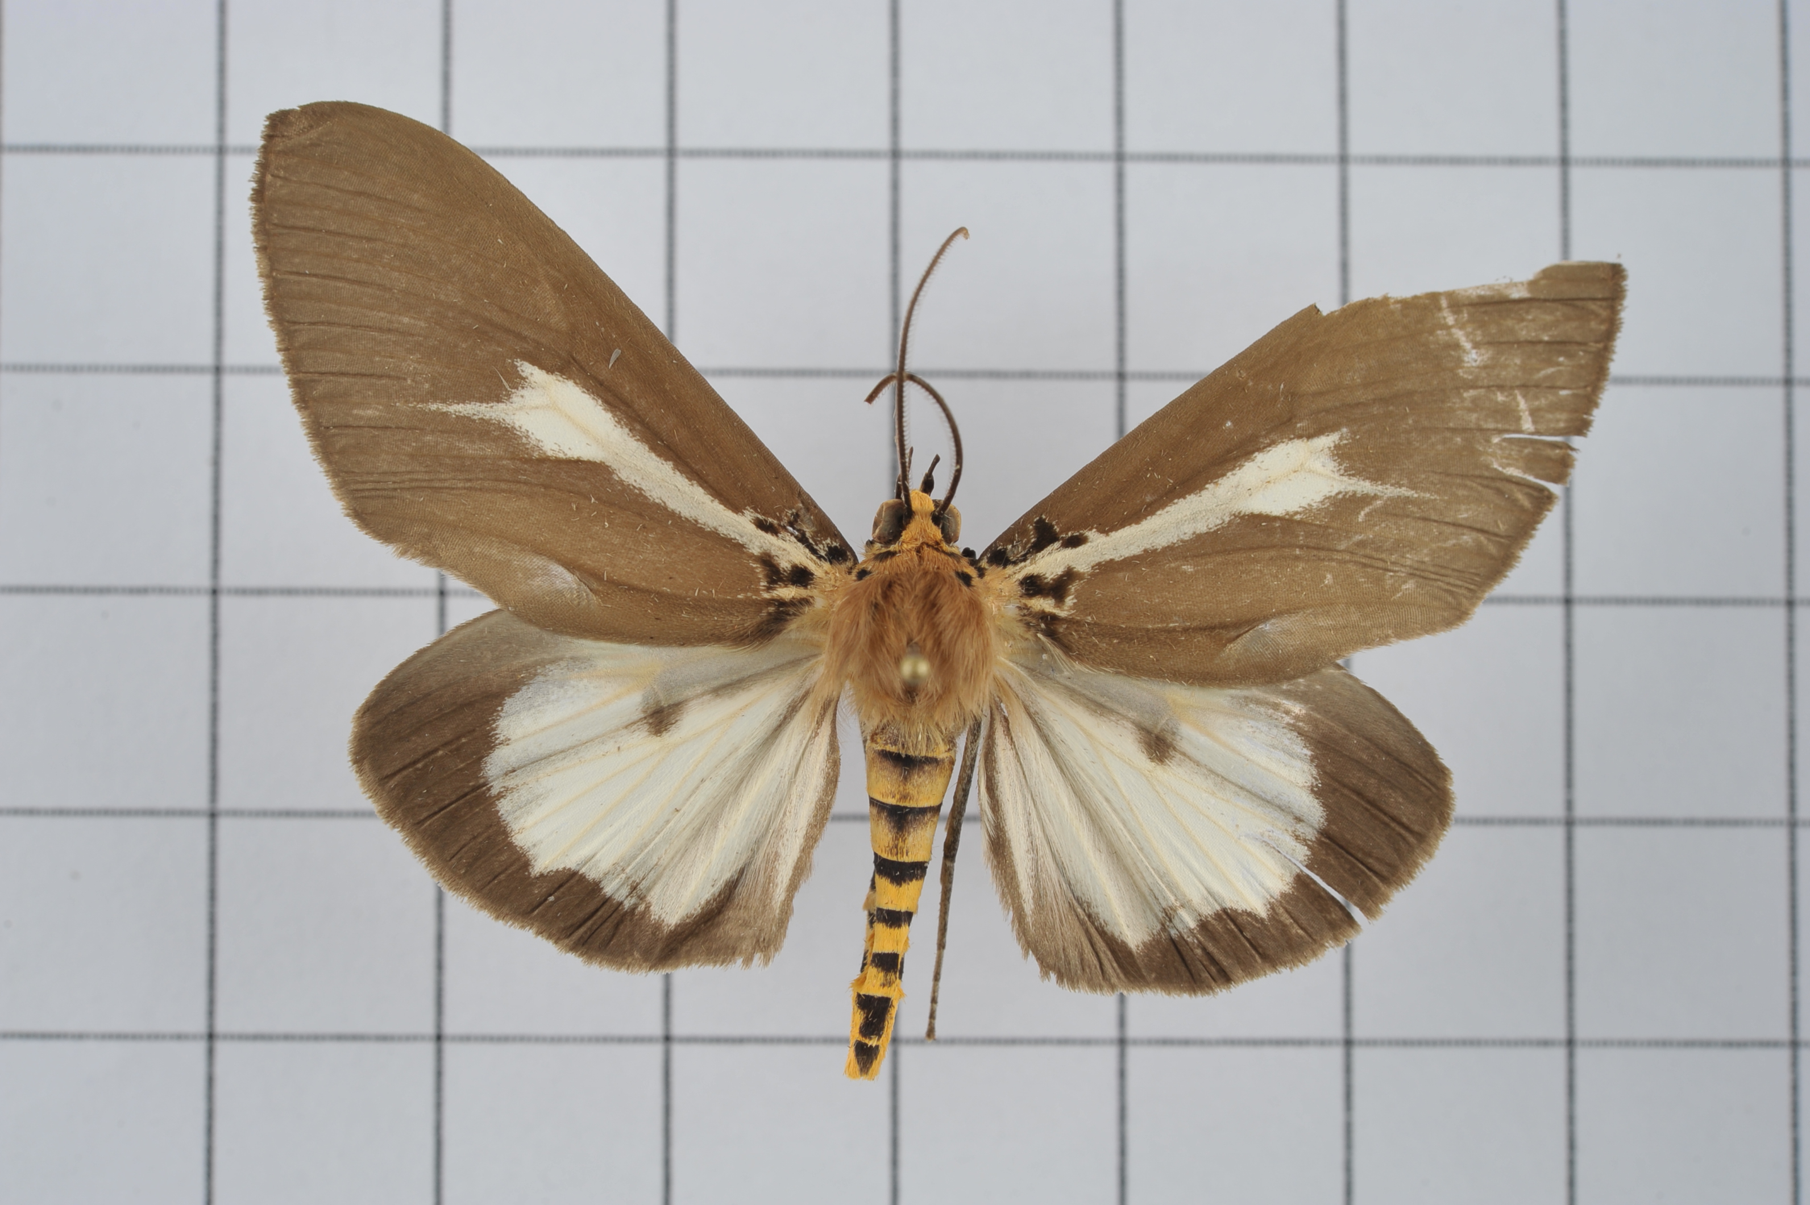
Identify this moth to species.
Asota heliconia zebrina
